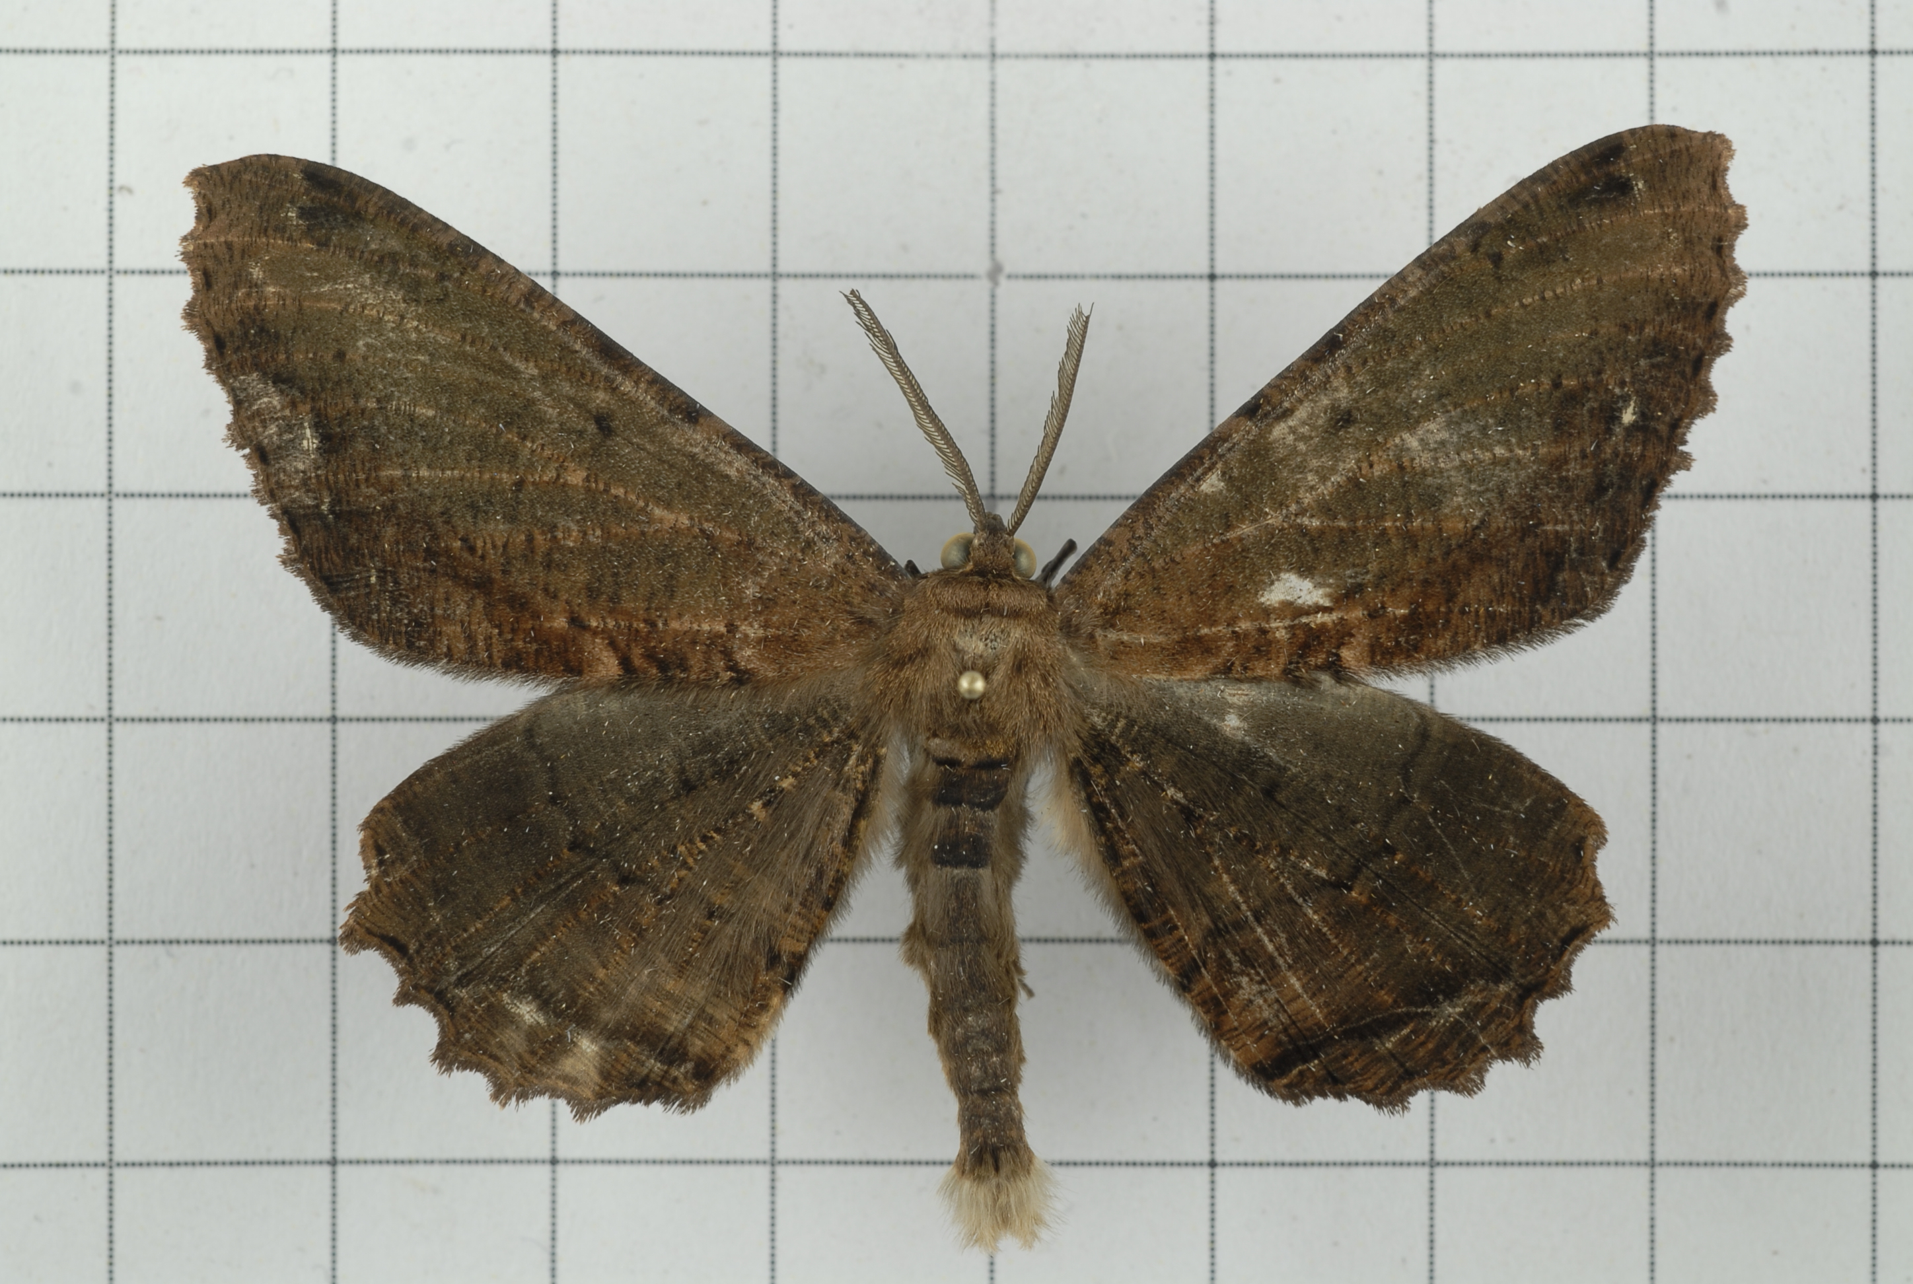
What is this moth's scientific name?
Chorodna creataria
